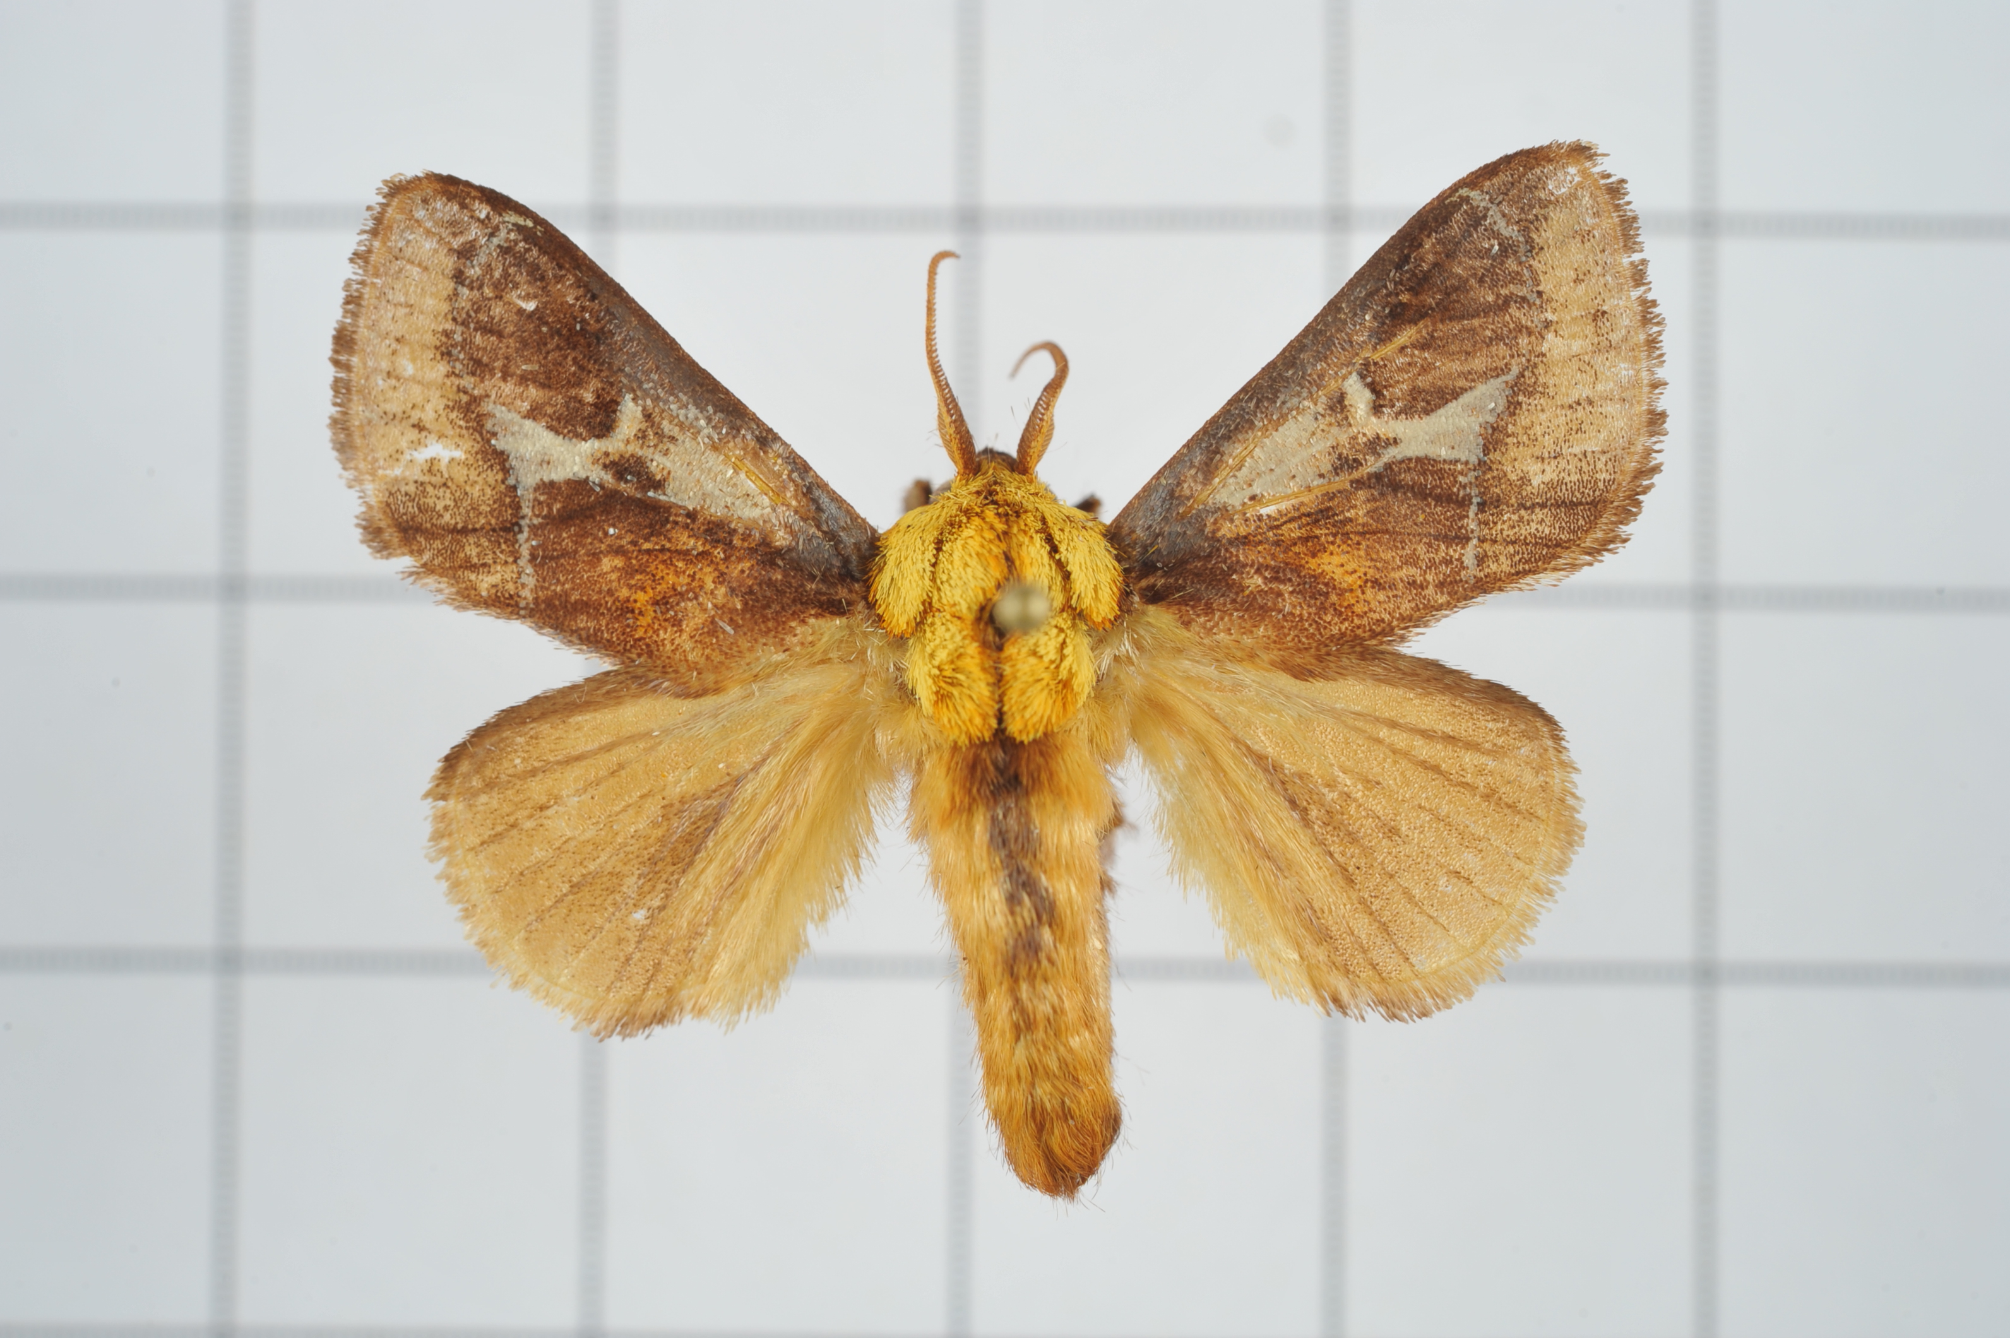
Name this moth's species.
Miresa fulgida
